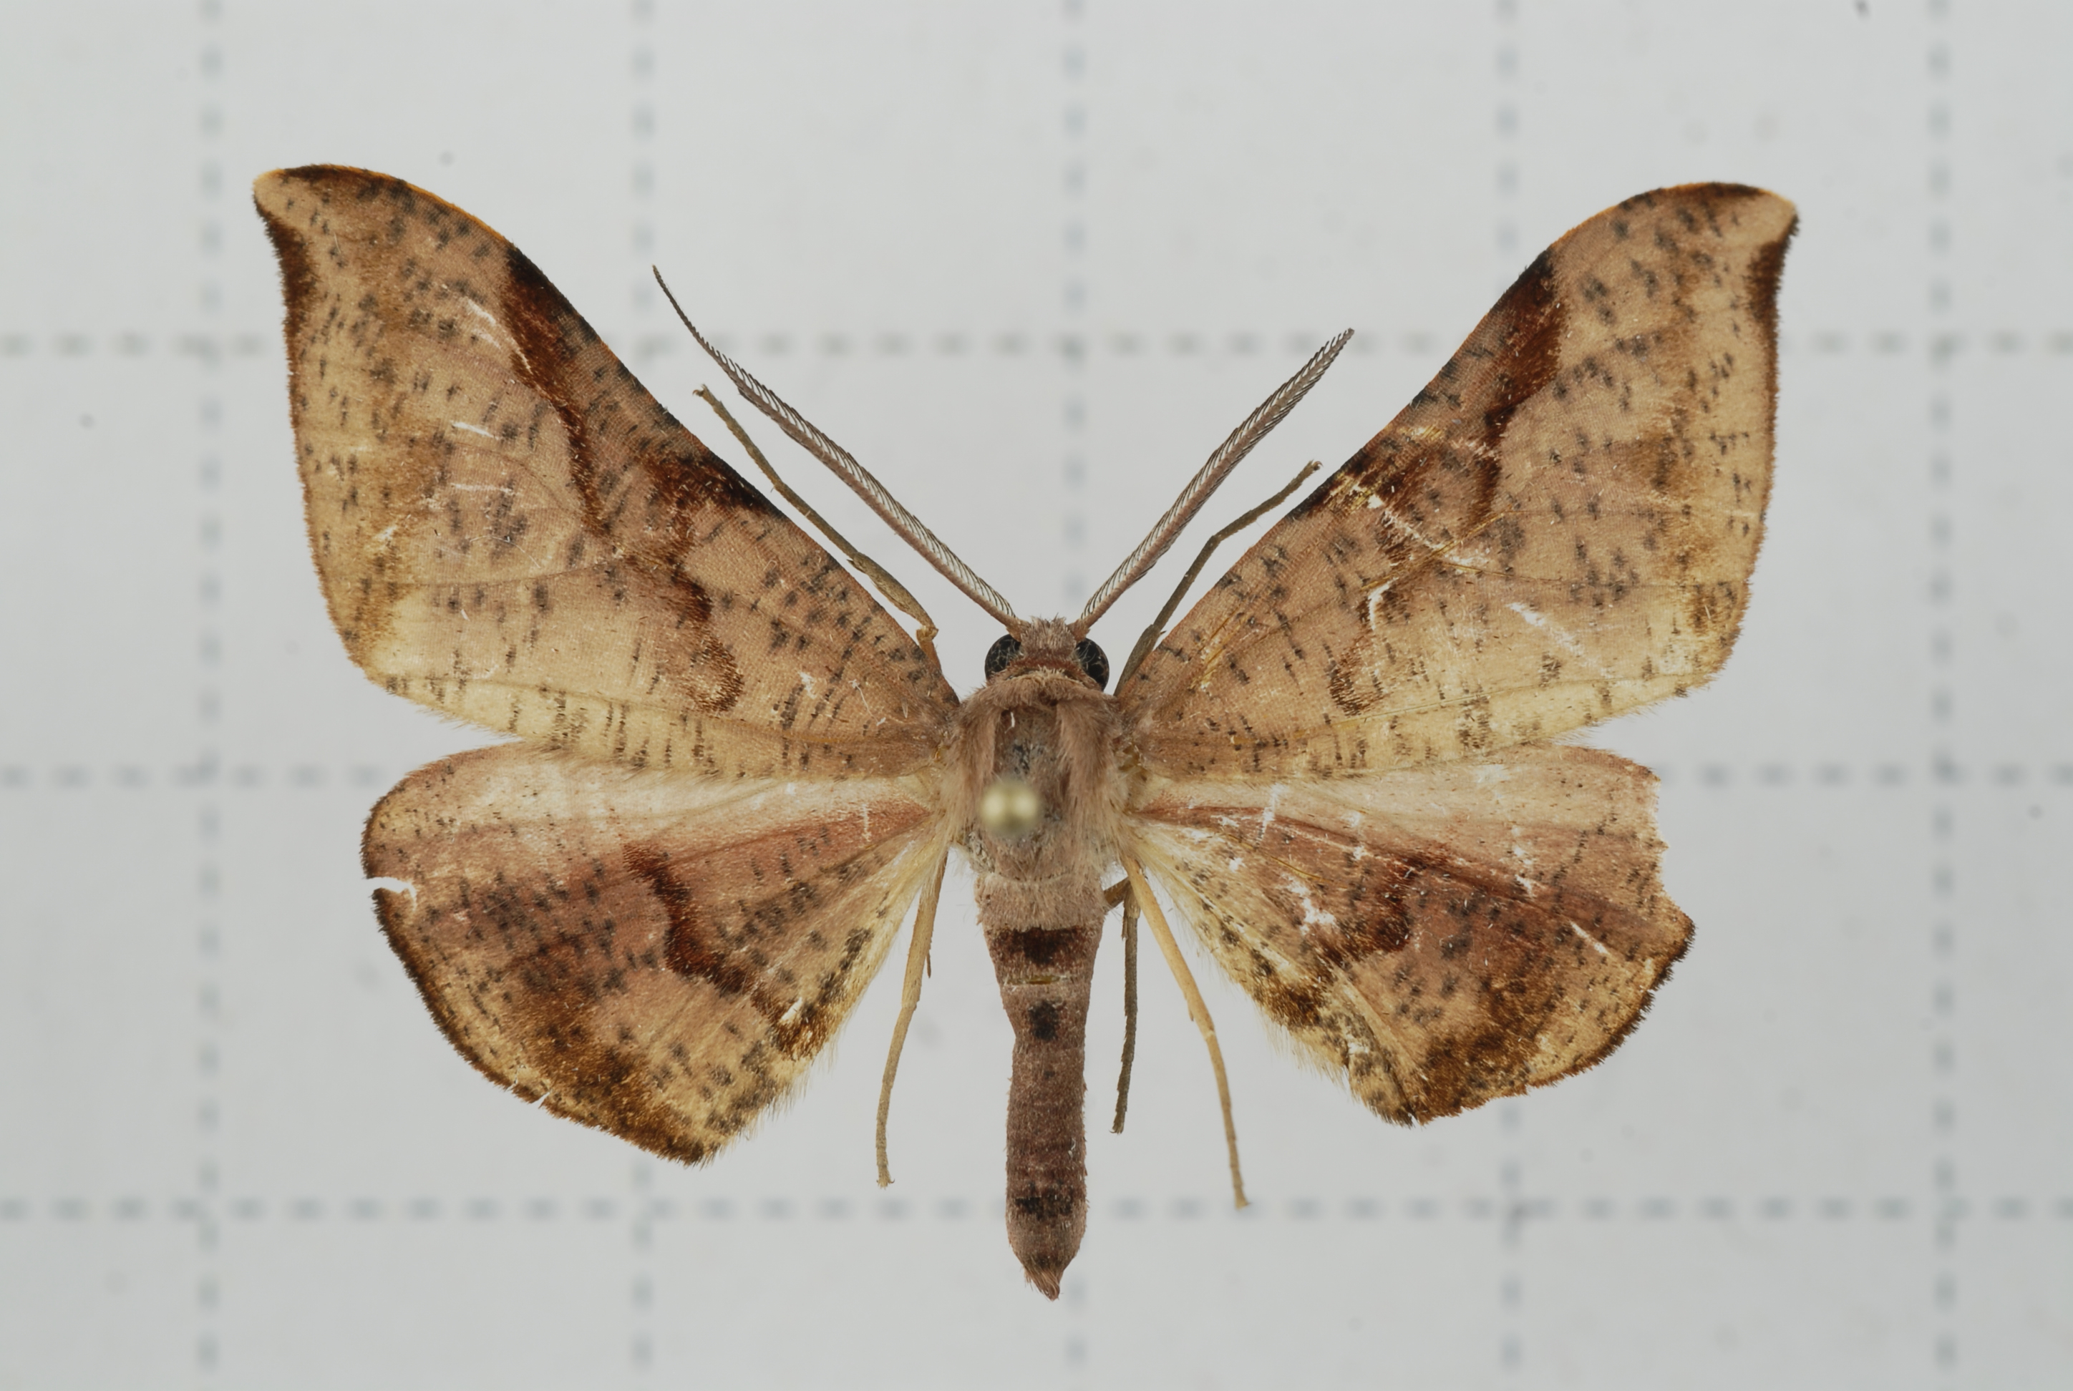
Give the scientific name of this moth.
Hypochrosis baenzigeri
